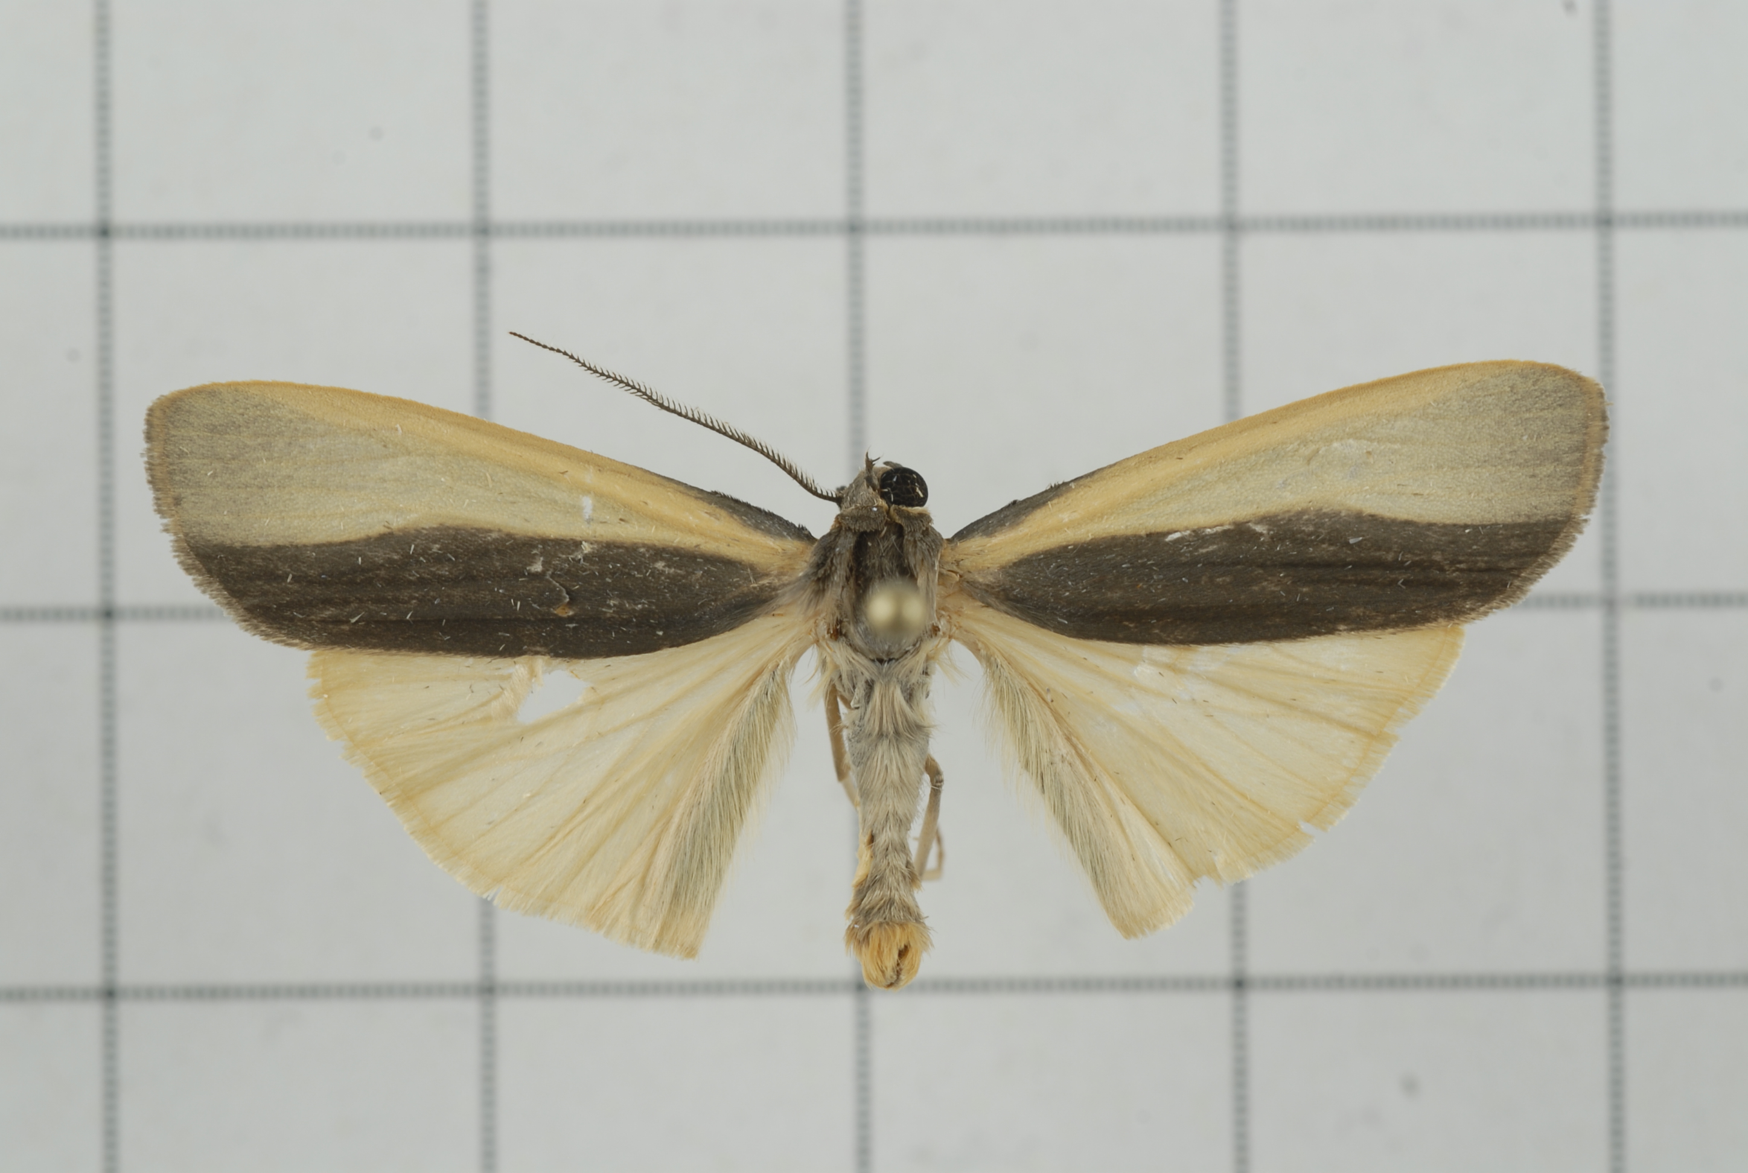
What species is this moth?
Hesudra divisa
